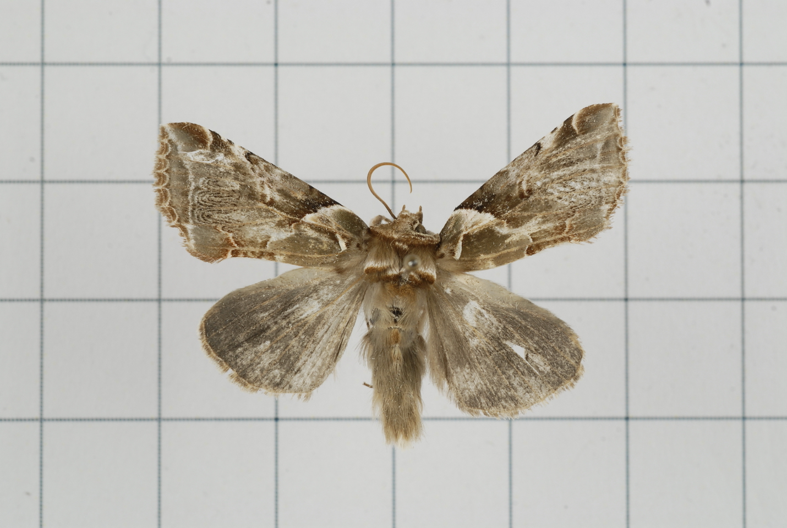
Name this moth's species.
Habrosyne pterographa
